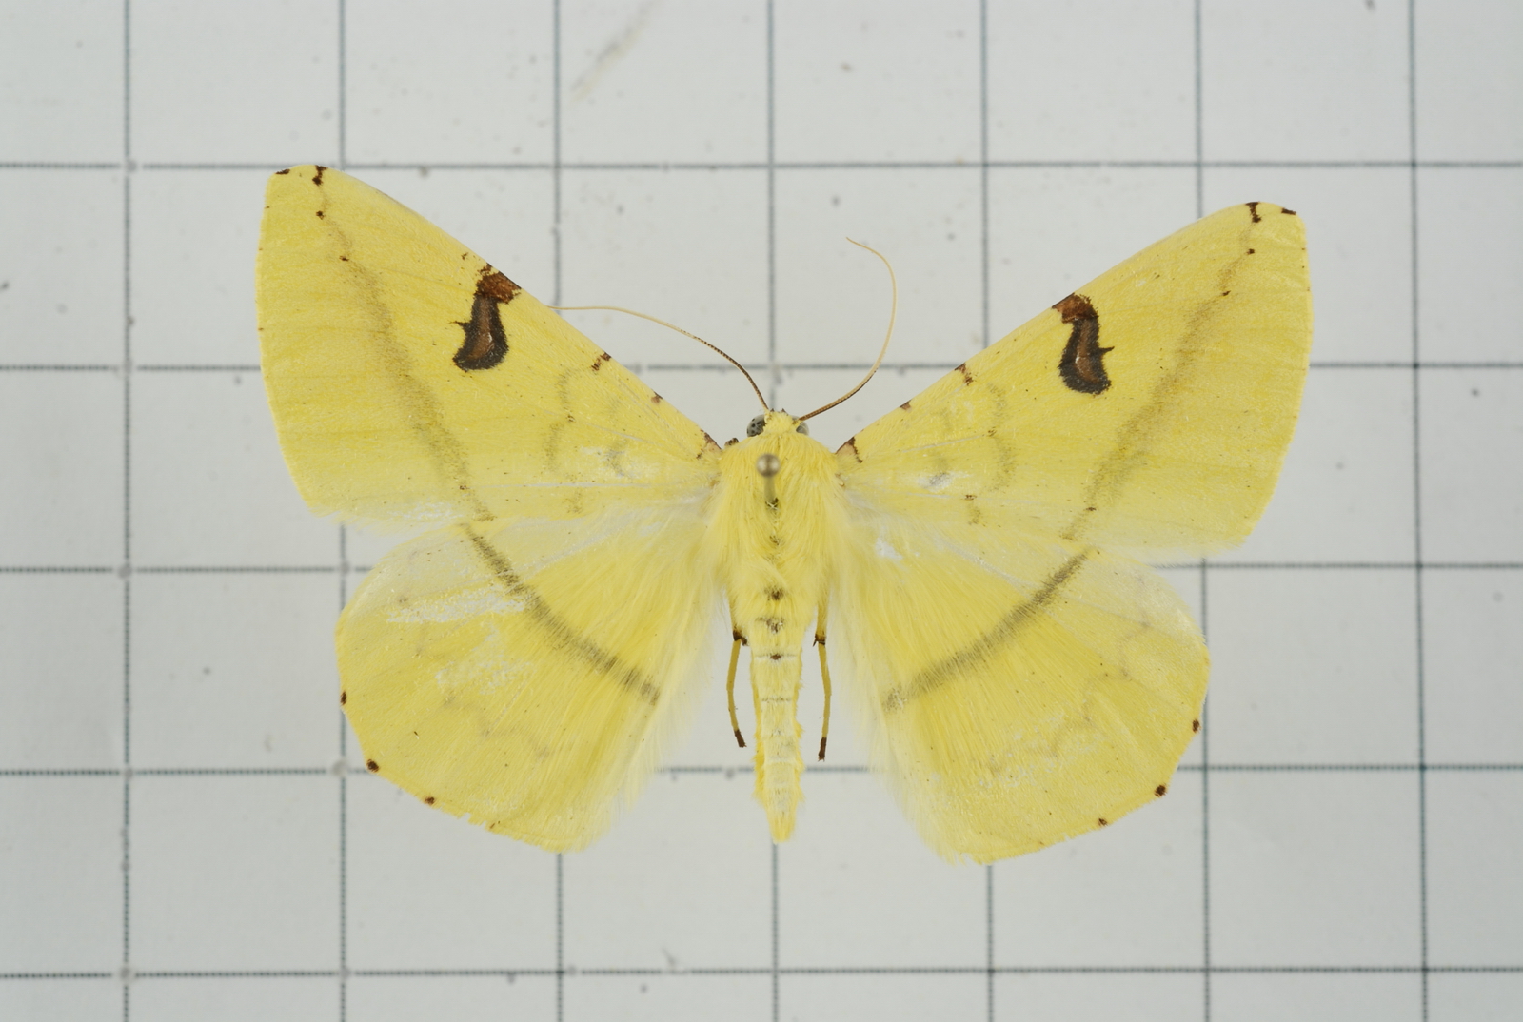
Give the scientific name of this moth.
Opisthograptis moelleri
